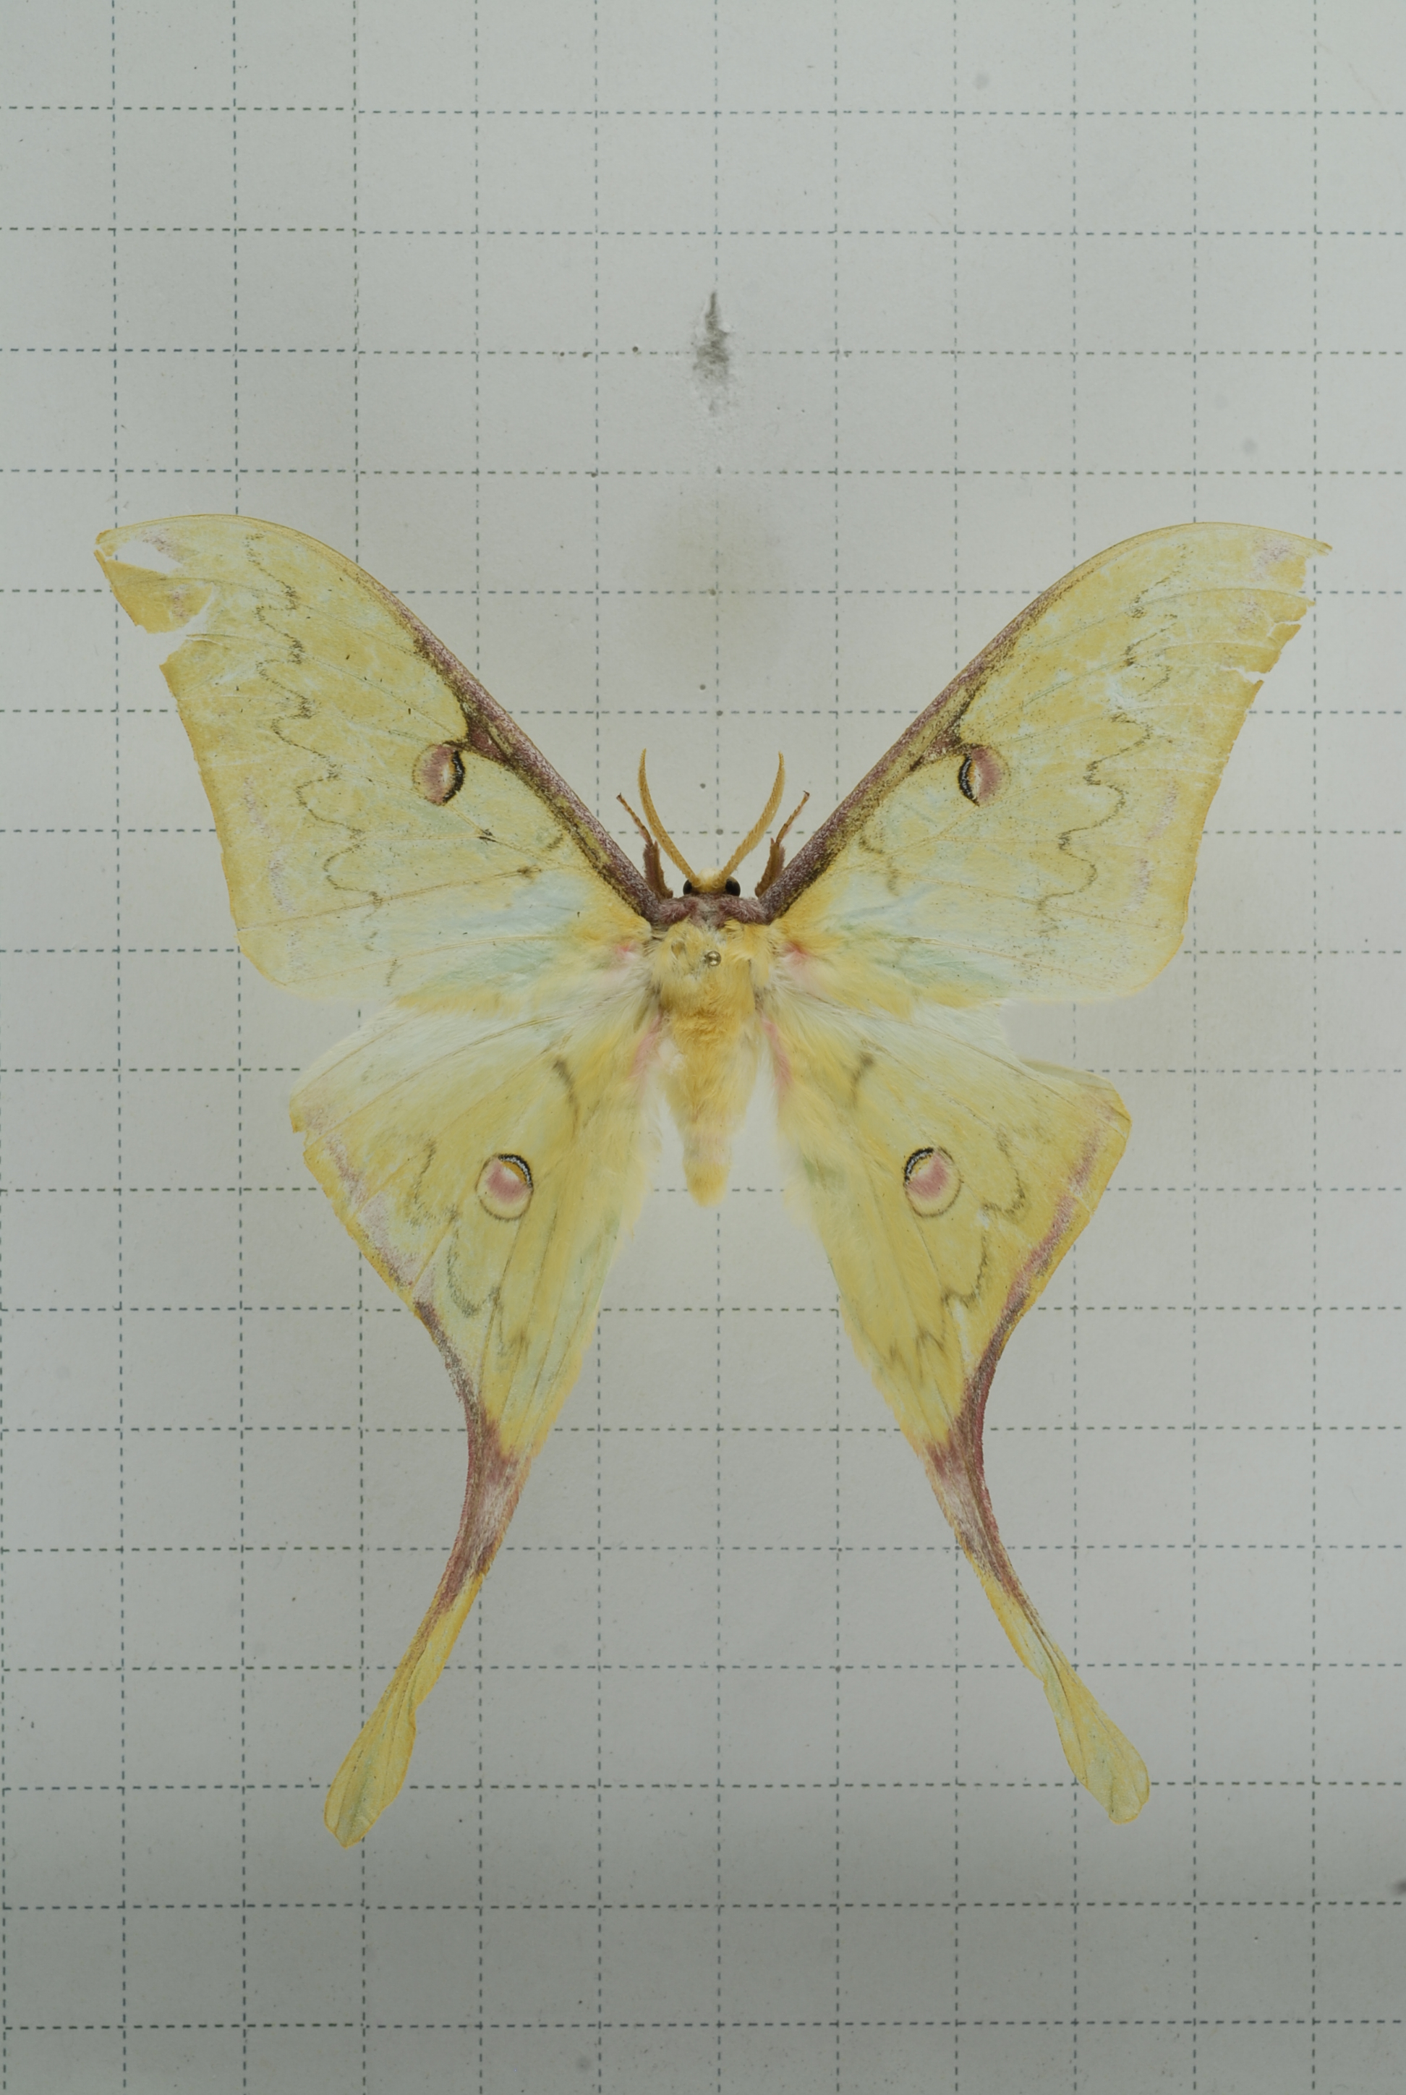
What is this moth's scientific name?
Actias sinensis subaurea
